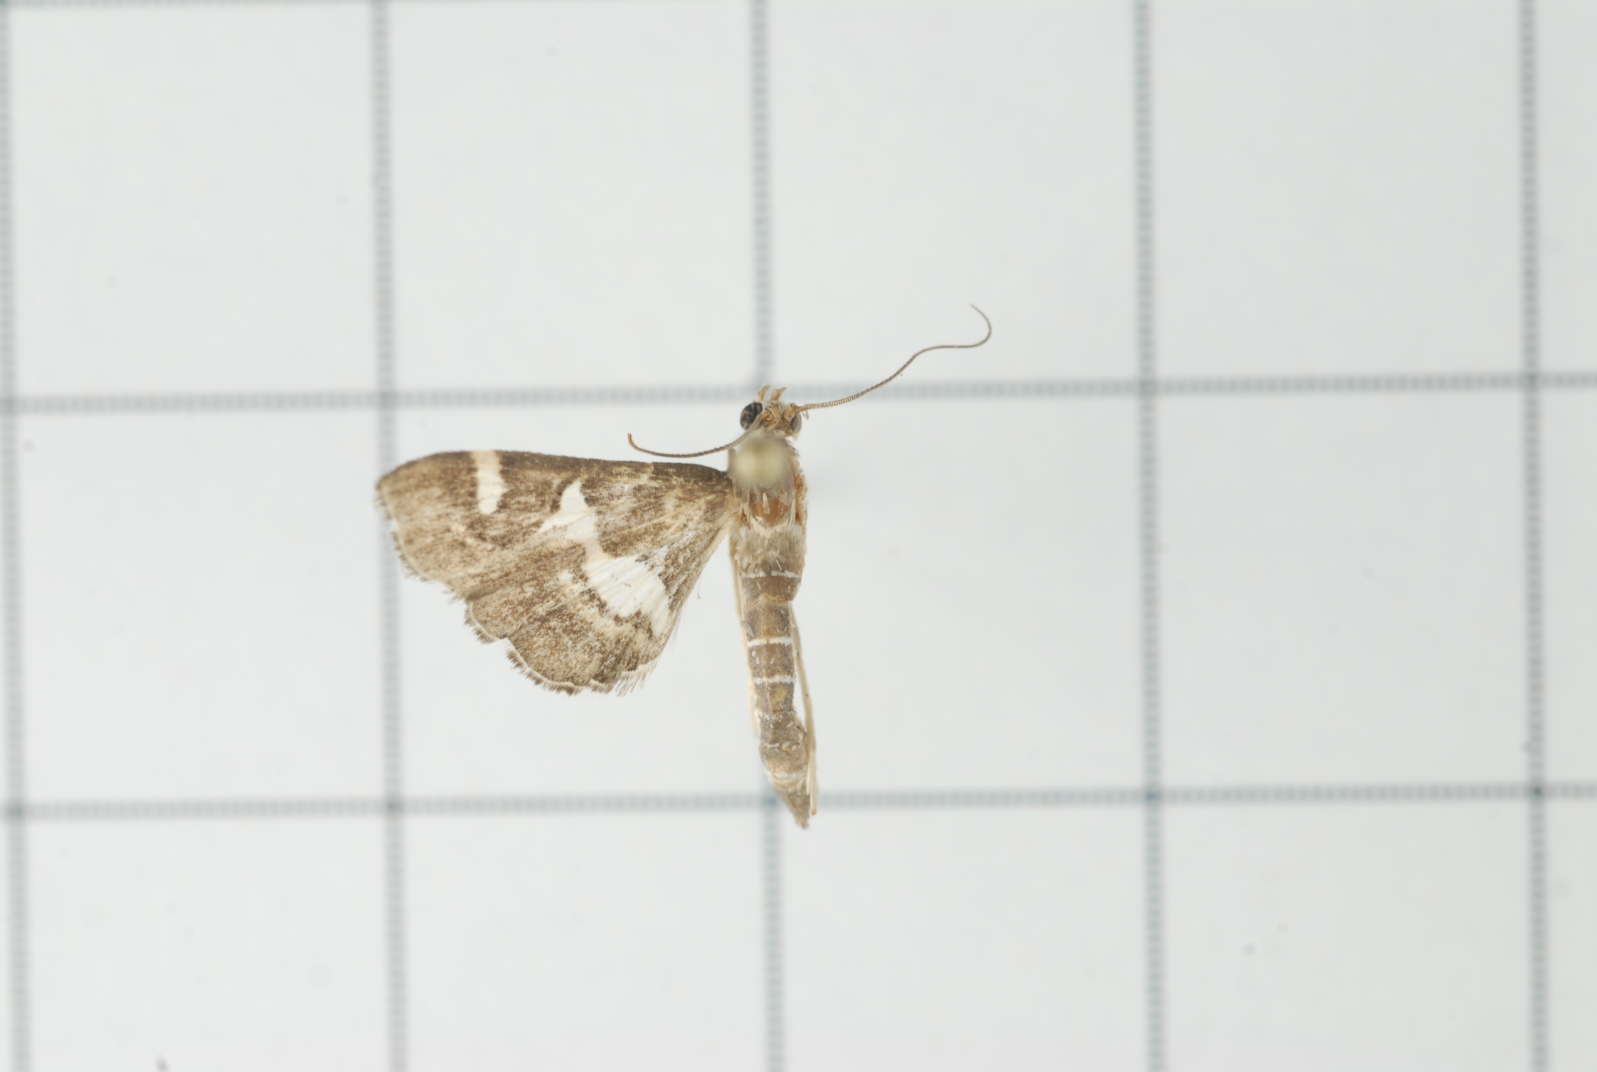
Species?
Spoladea recurvalis
